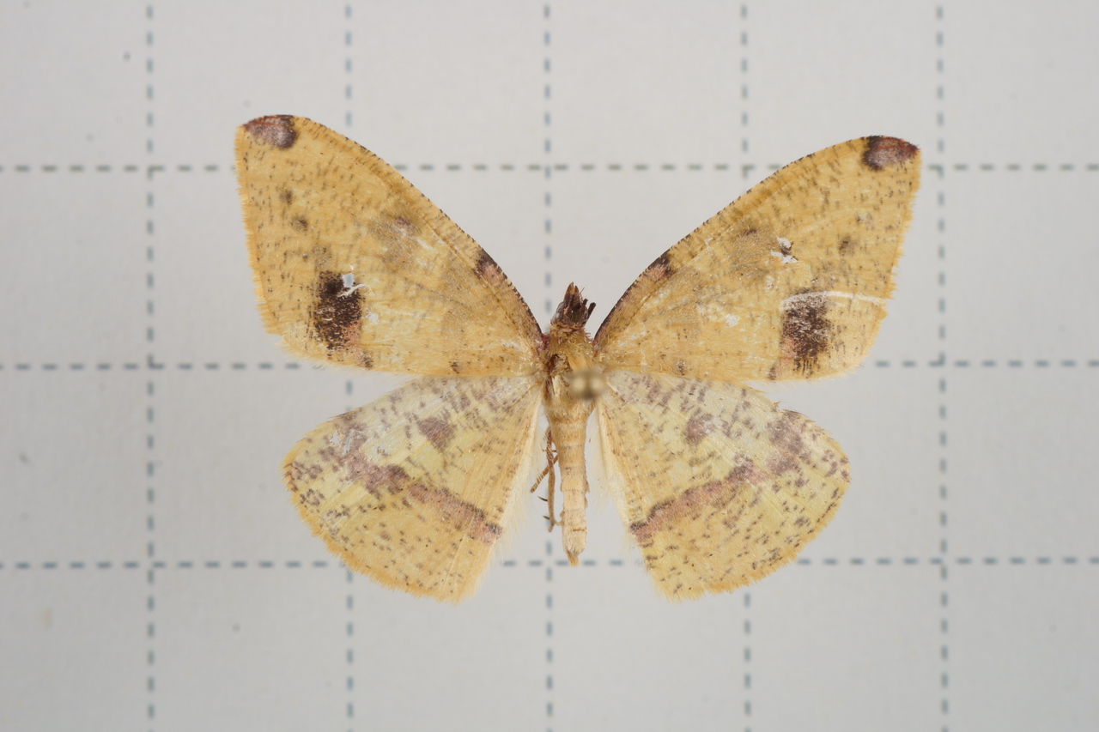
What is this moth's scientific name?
Heterolocha satoi
